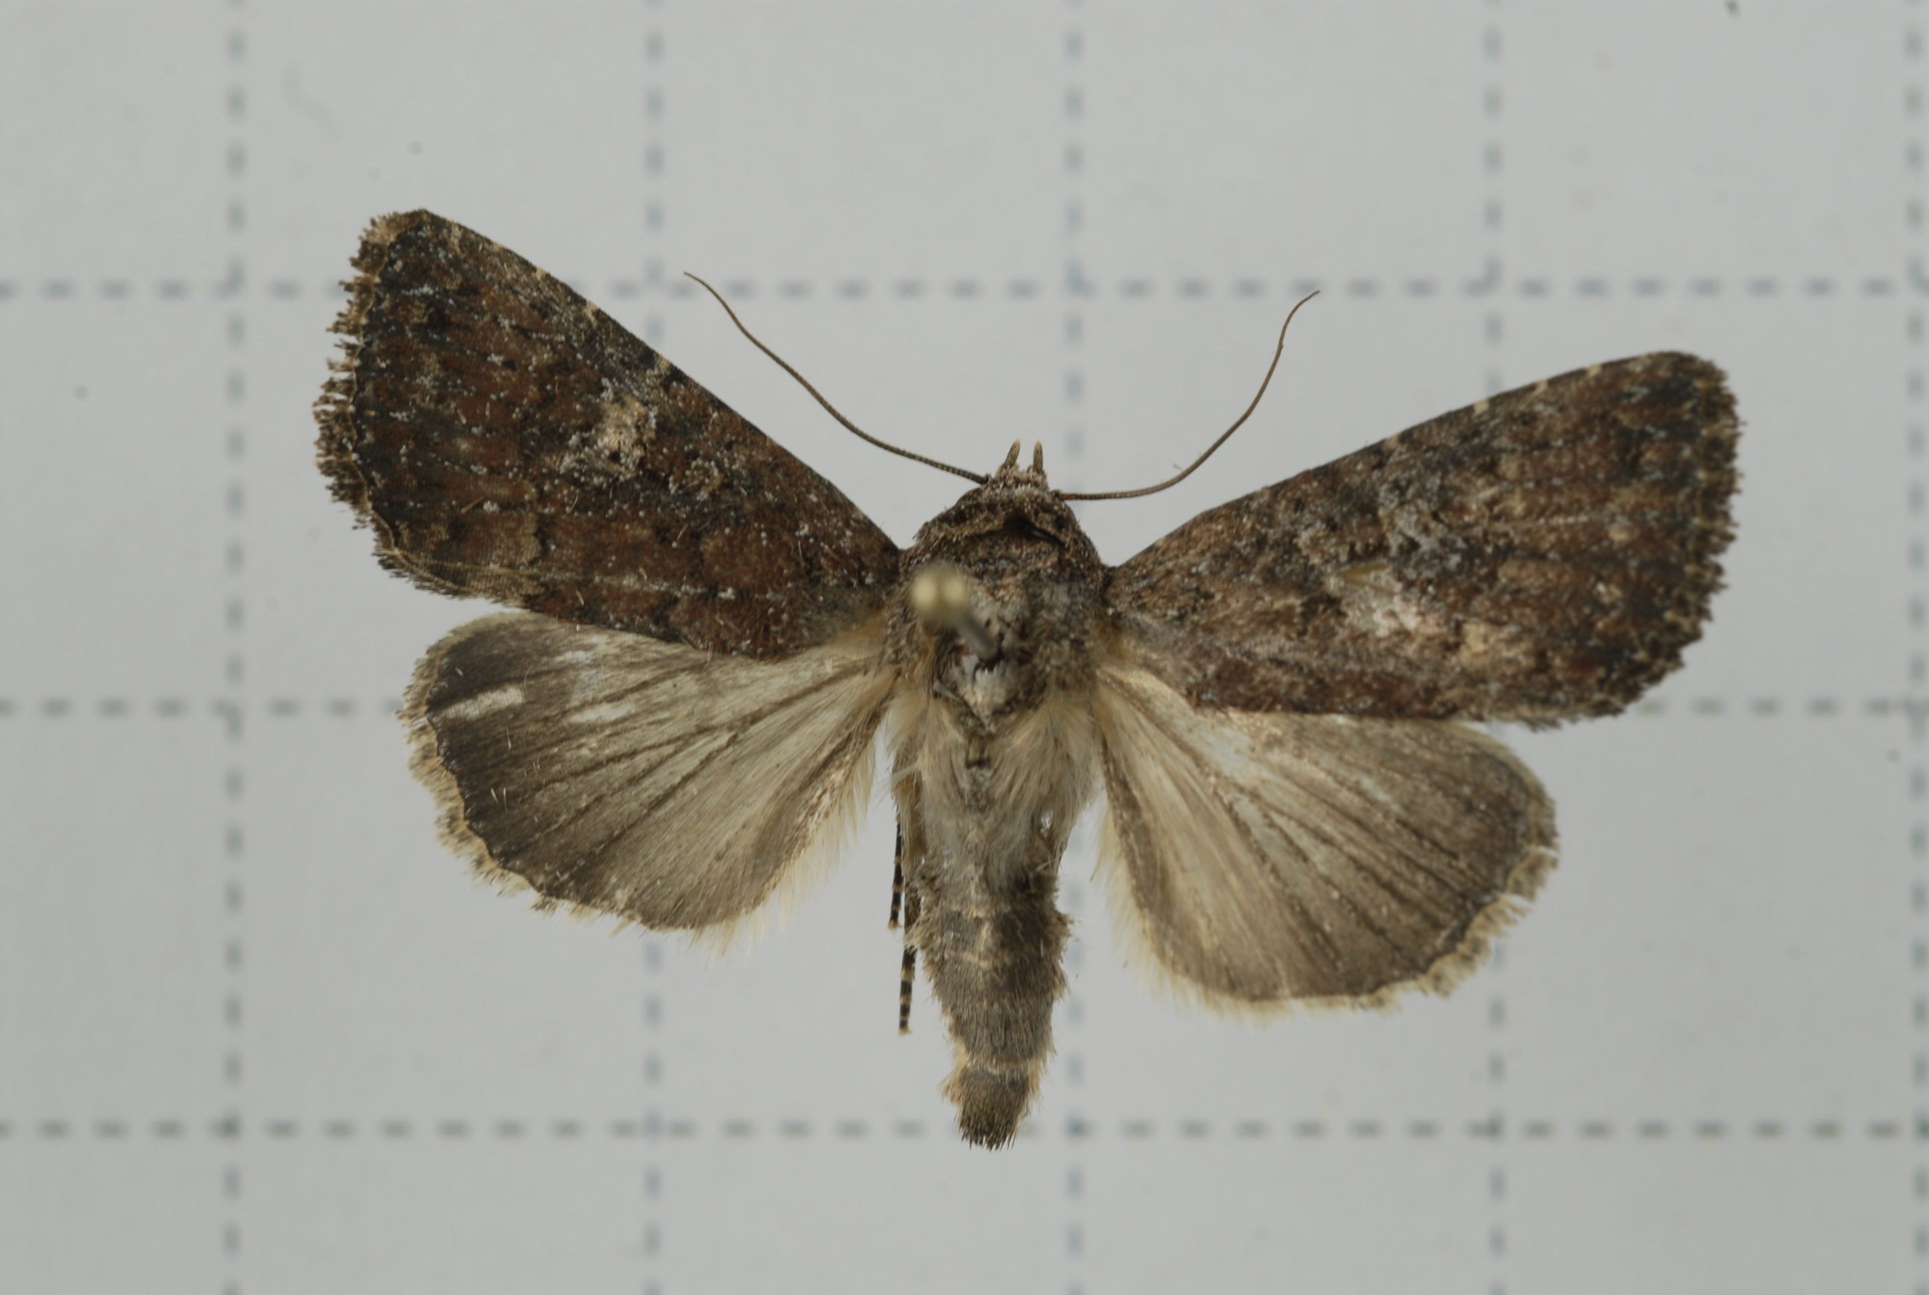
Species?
Condica illecta
